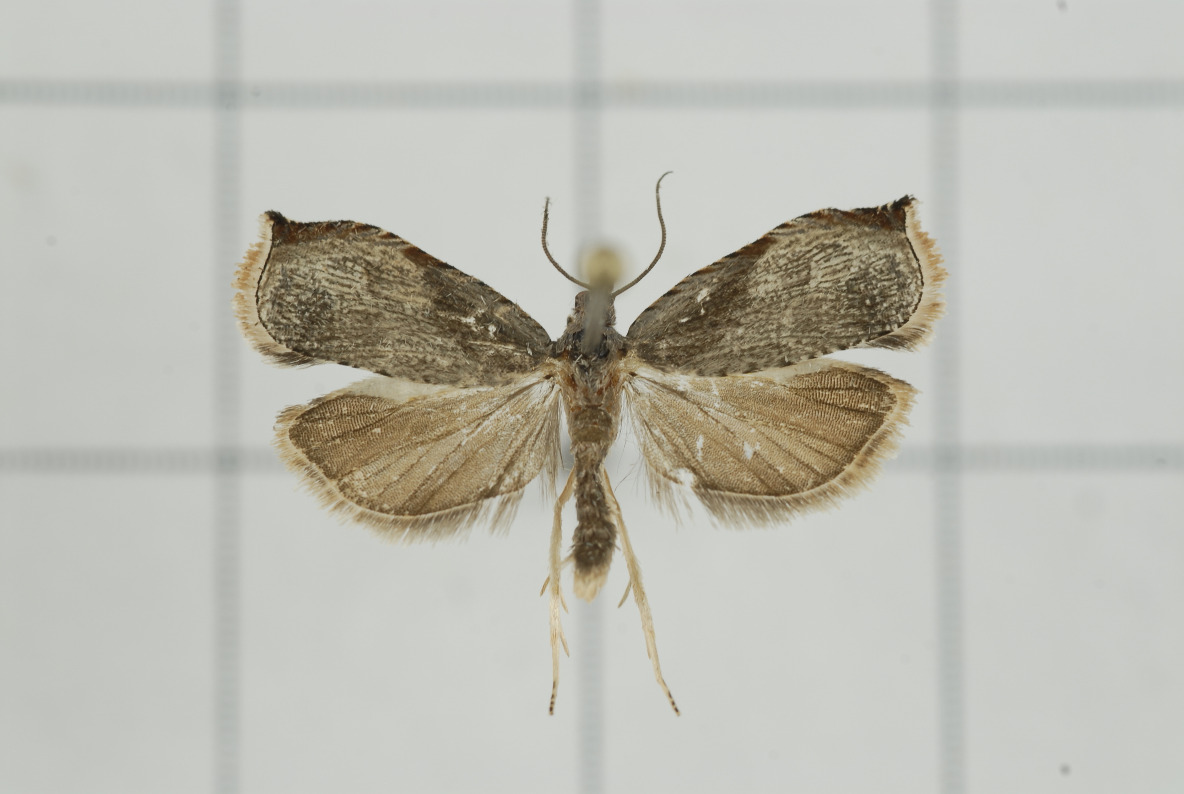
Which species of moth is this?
Kennelia albifascies
